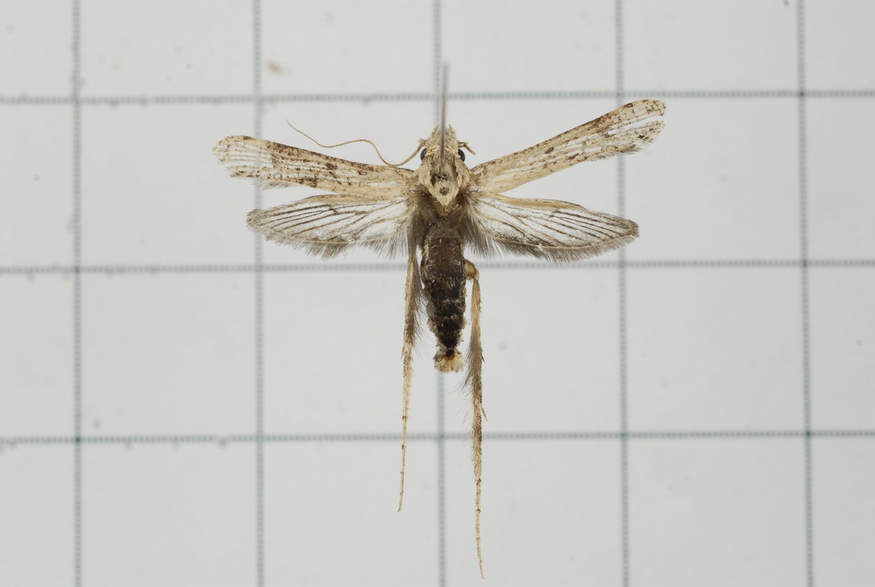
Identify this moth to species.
Gerontha dracuncula
